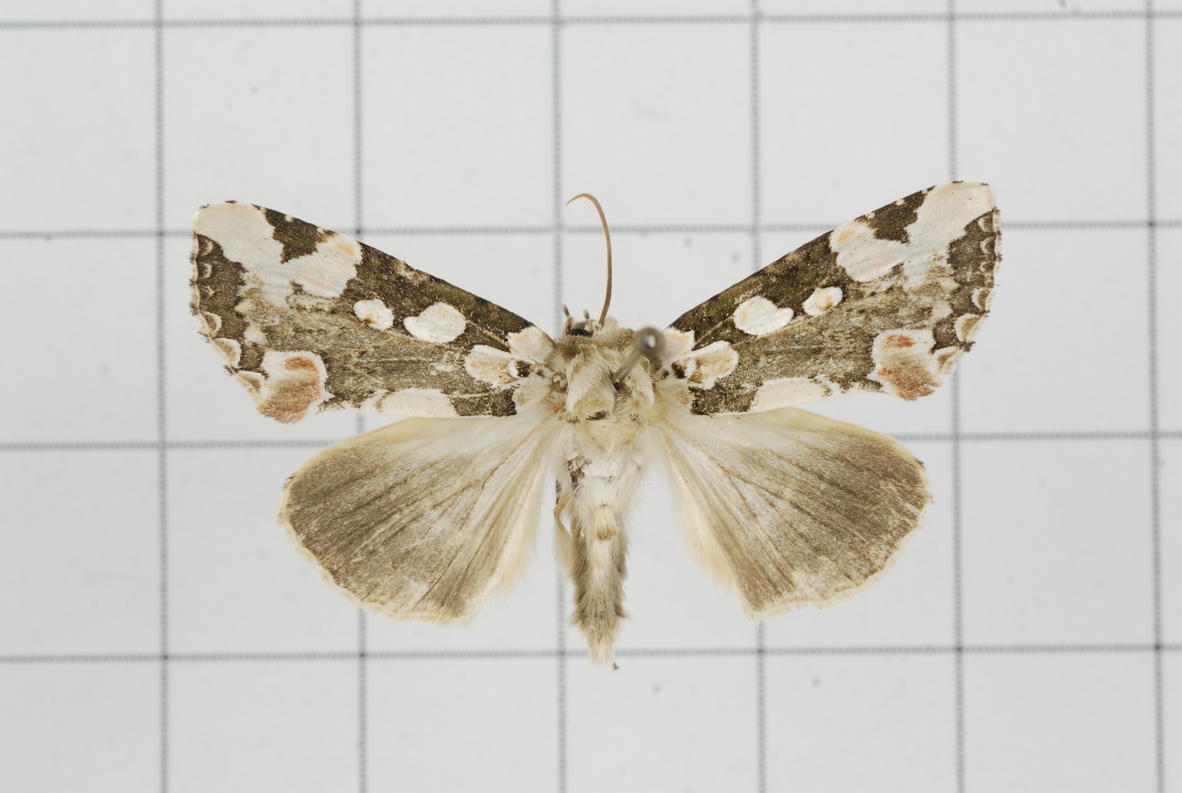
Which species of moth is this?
Horithyatira decorata takamukui
